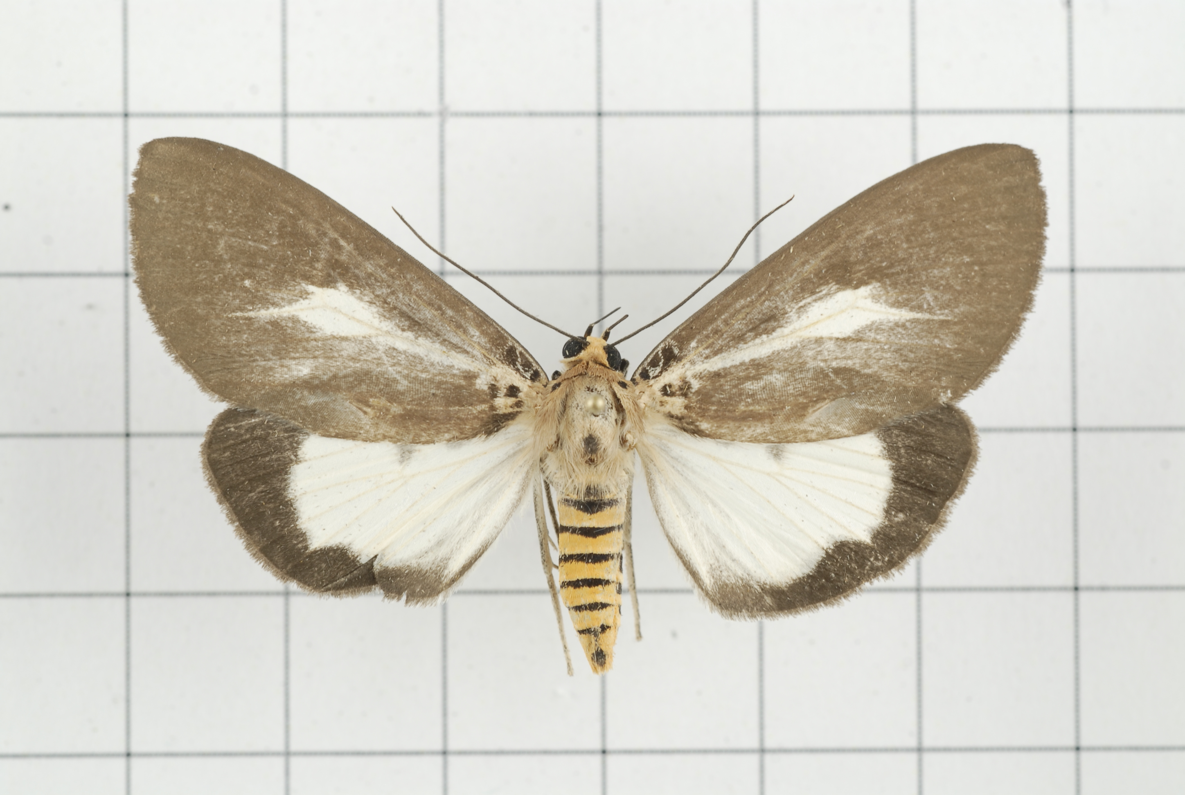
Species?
Asota heliconia zebrina
